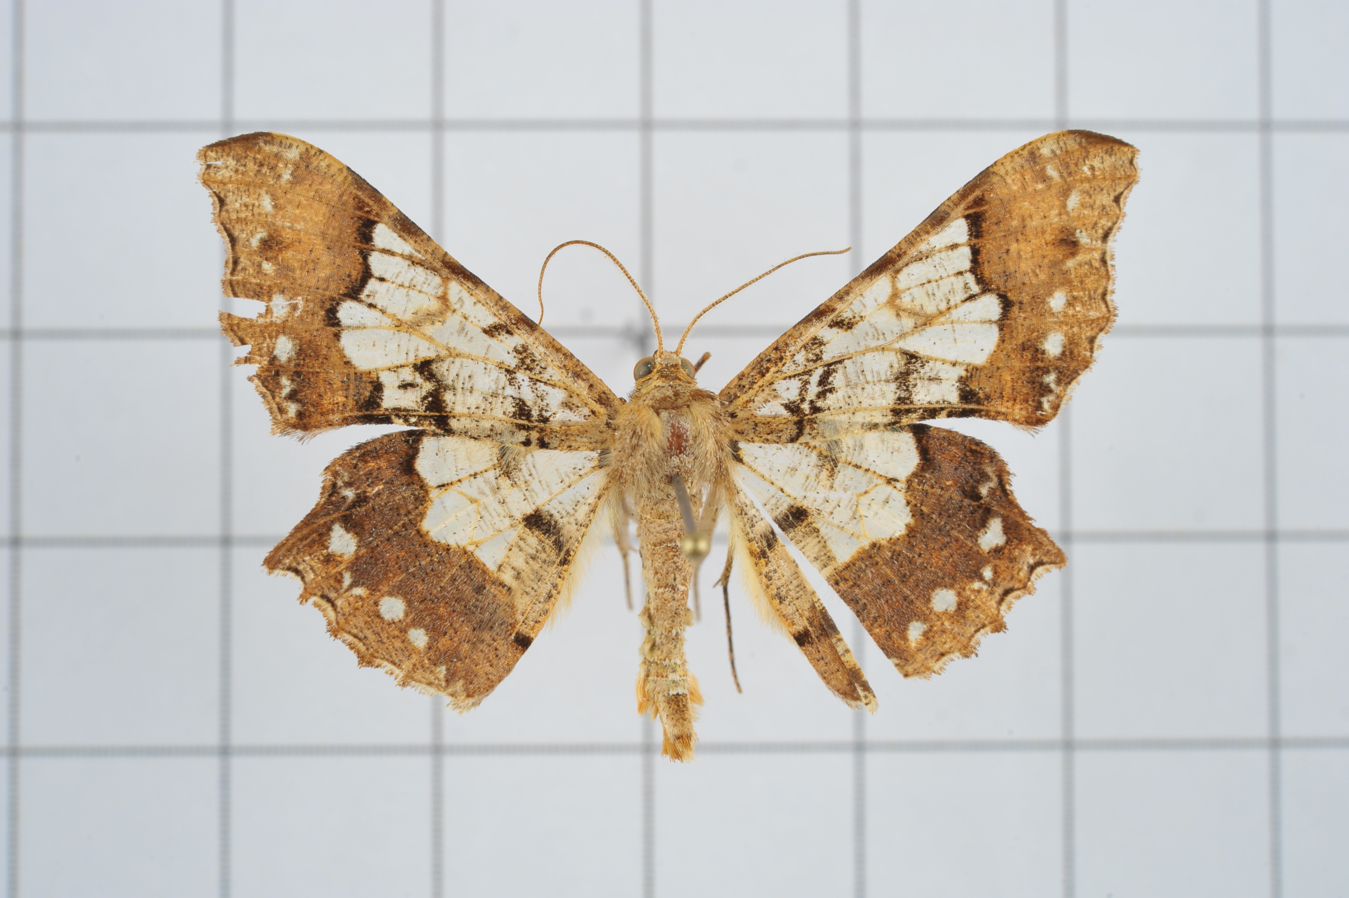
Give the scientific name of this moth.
Krananda semihyalina
